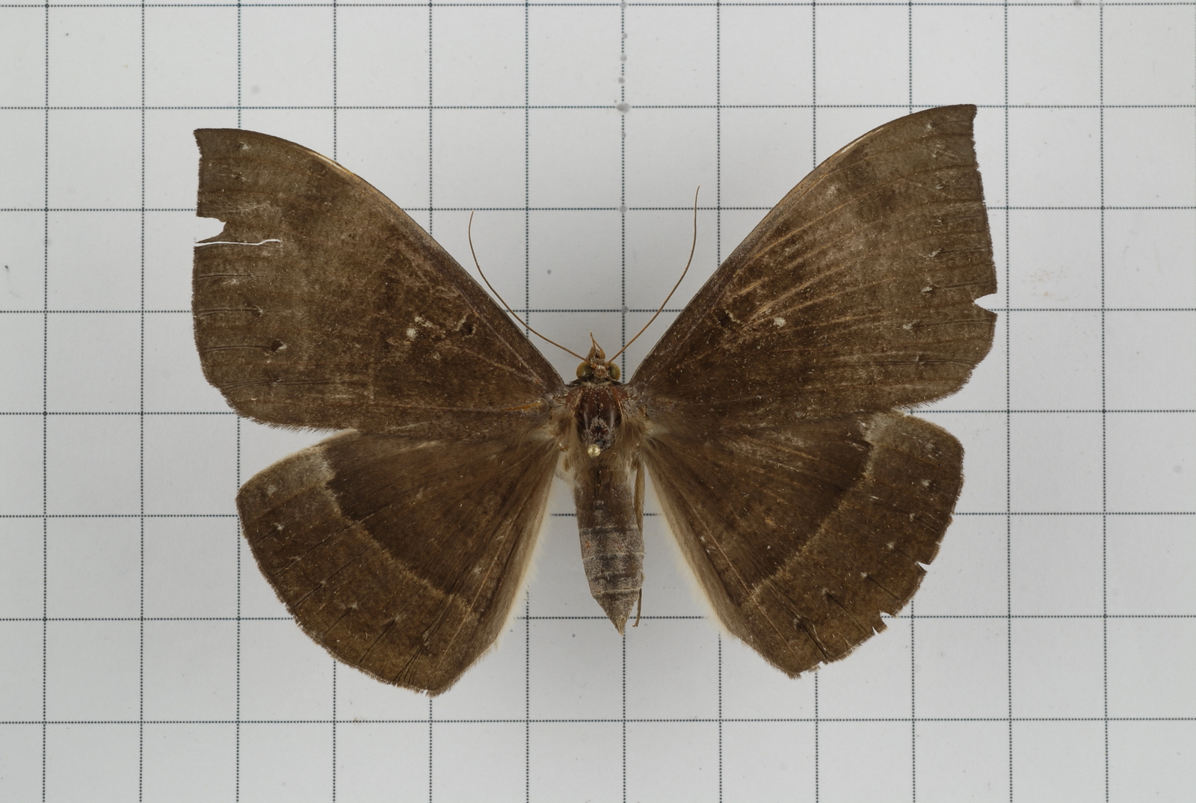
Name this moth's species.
Lygniodes hypoleuca
